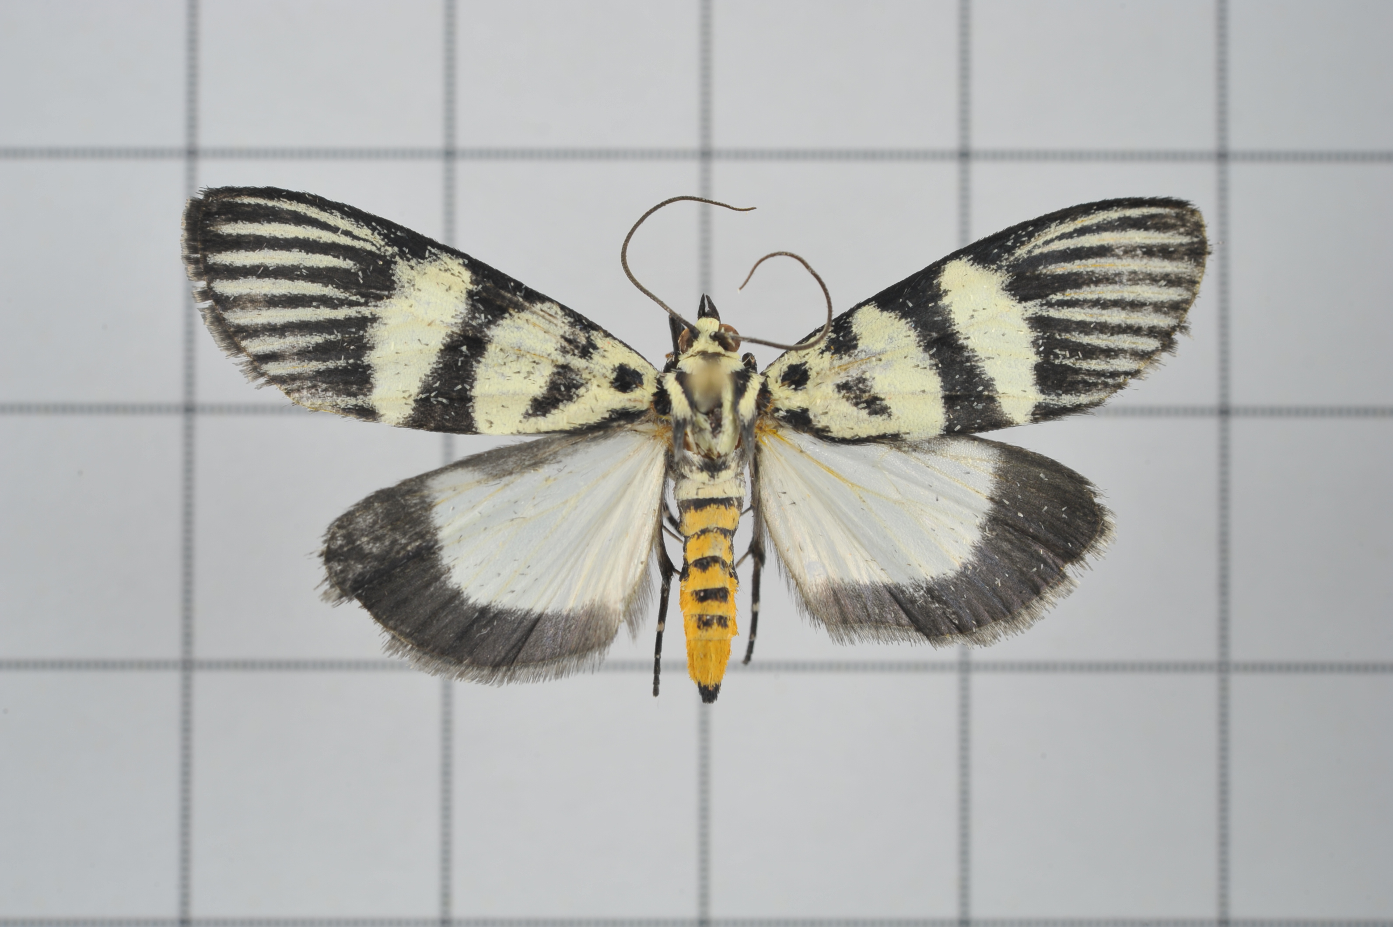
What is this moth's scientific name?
Heortia vitessoides
